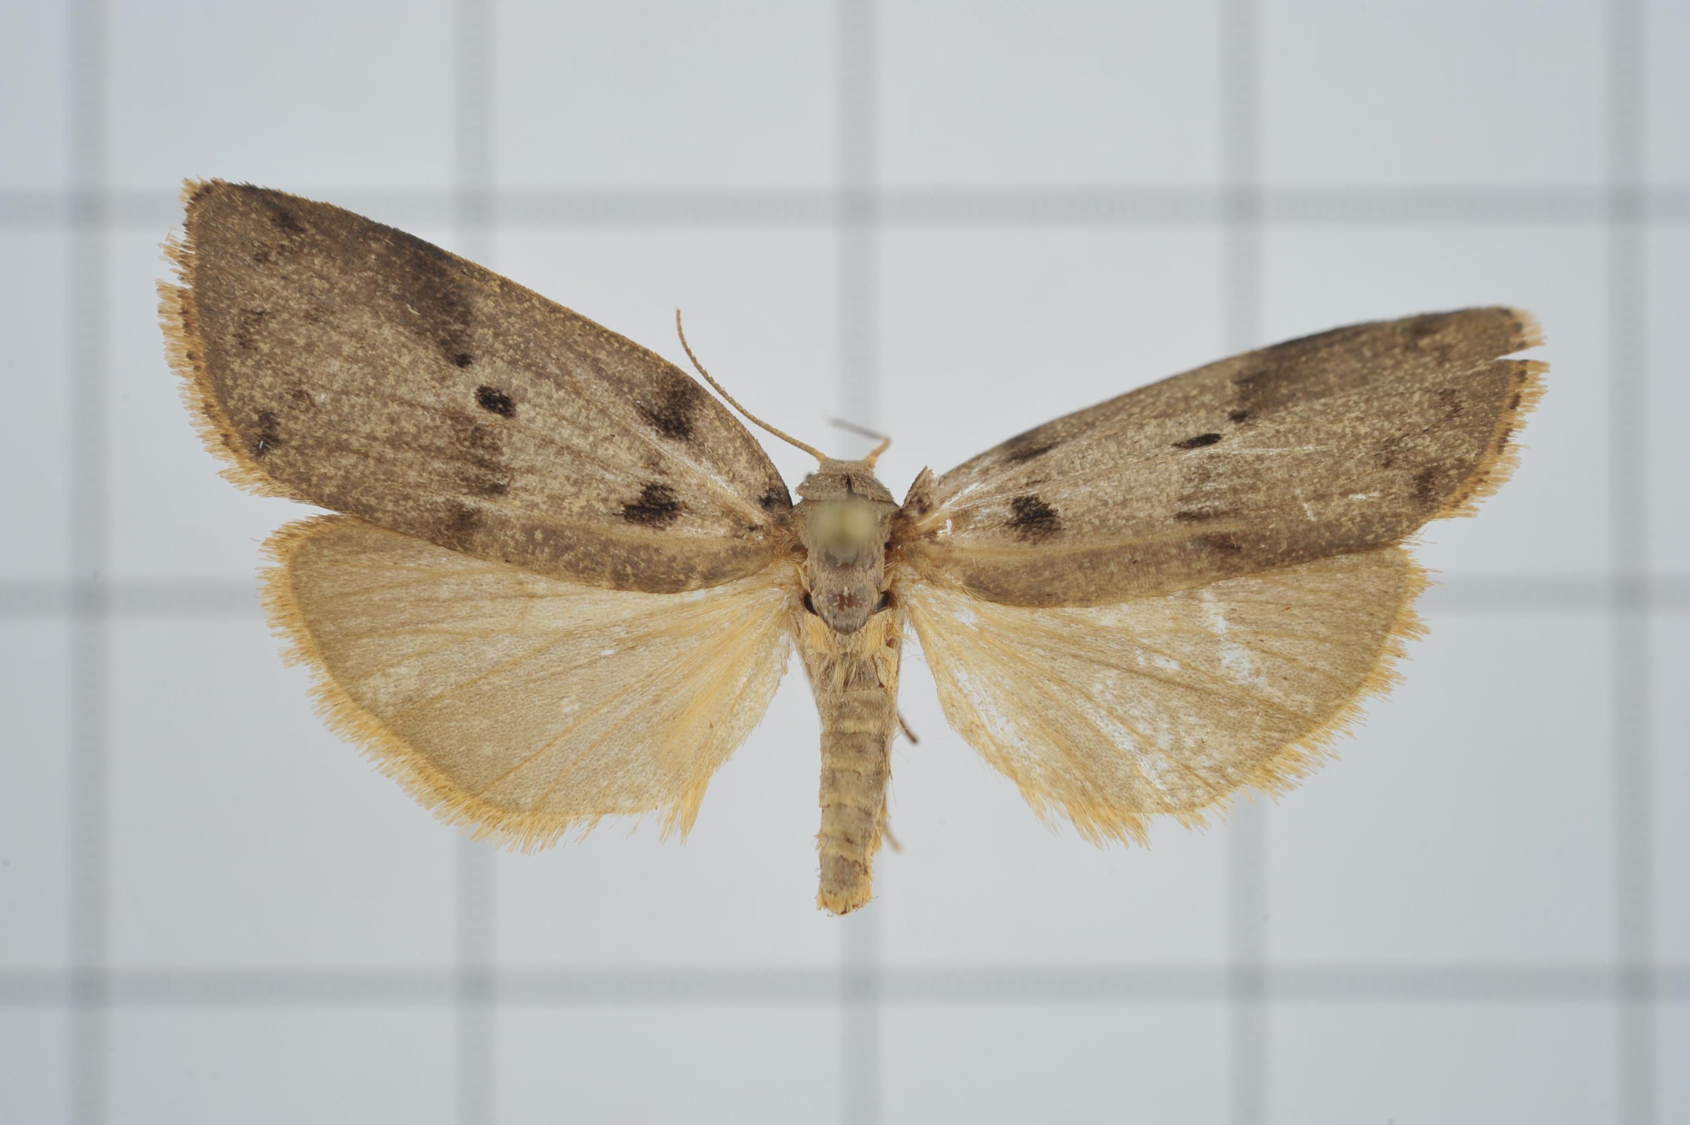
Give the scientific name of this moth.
Eugoa grisea
